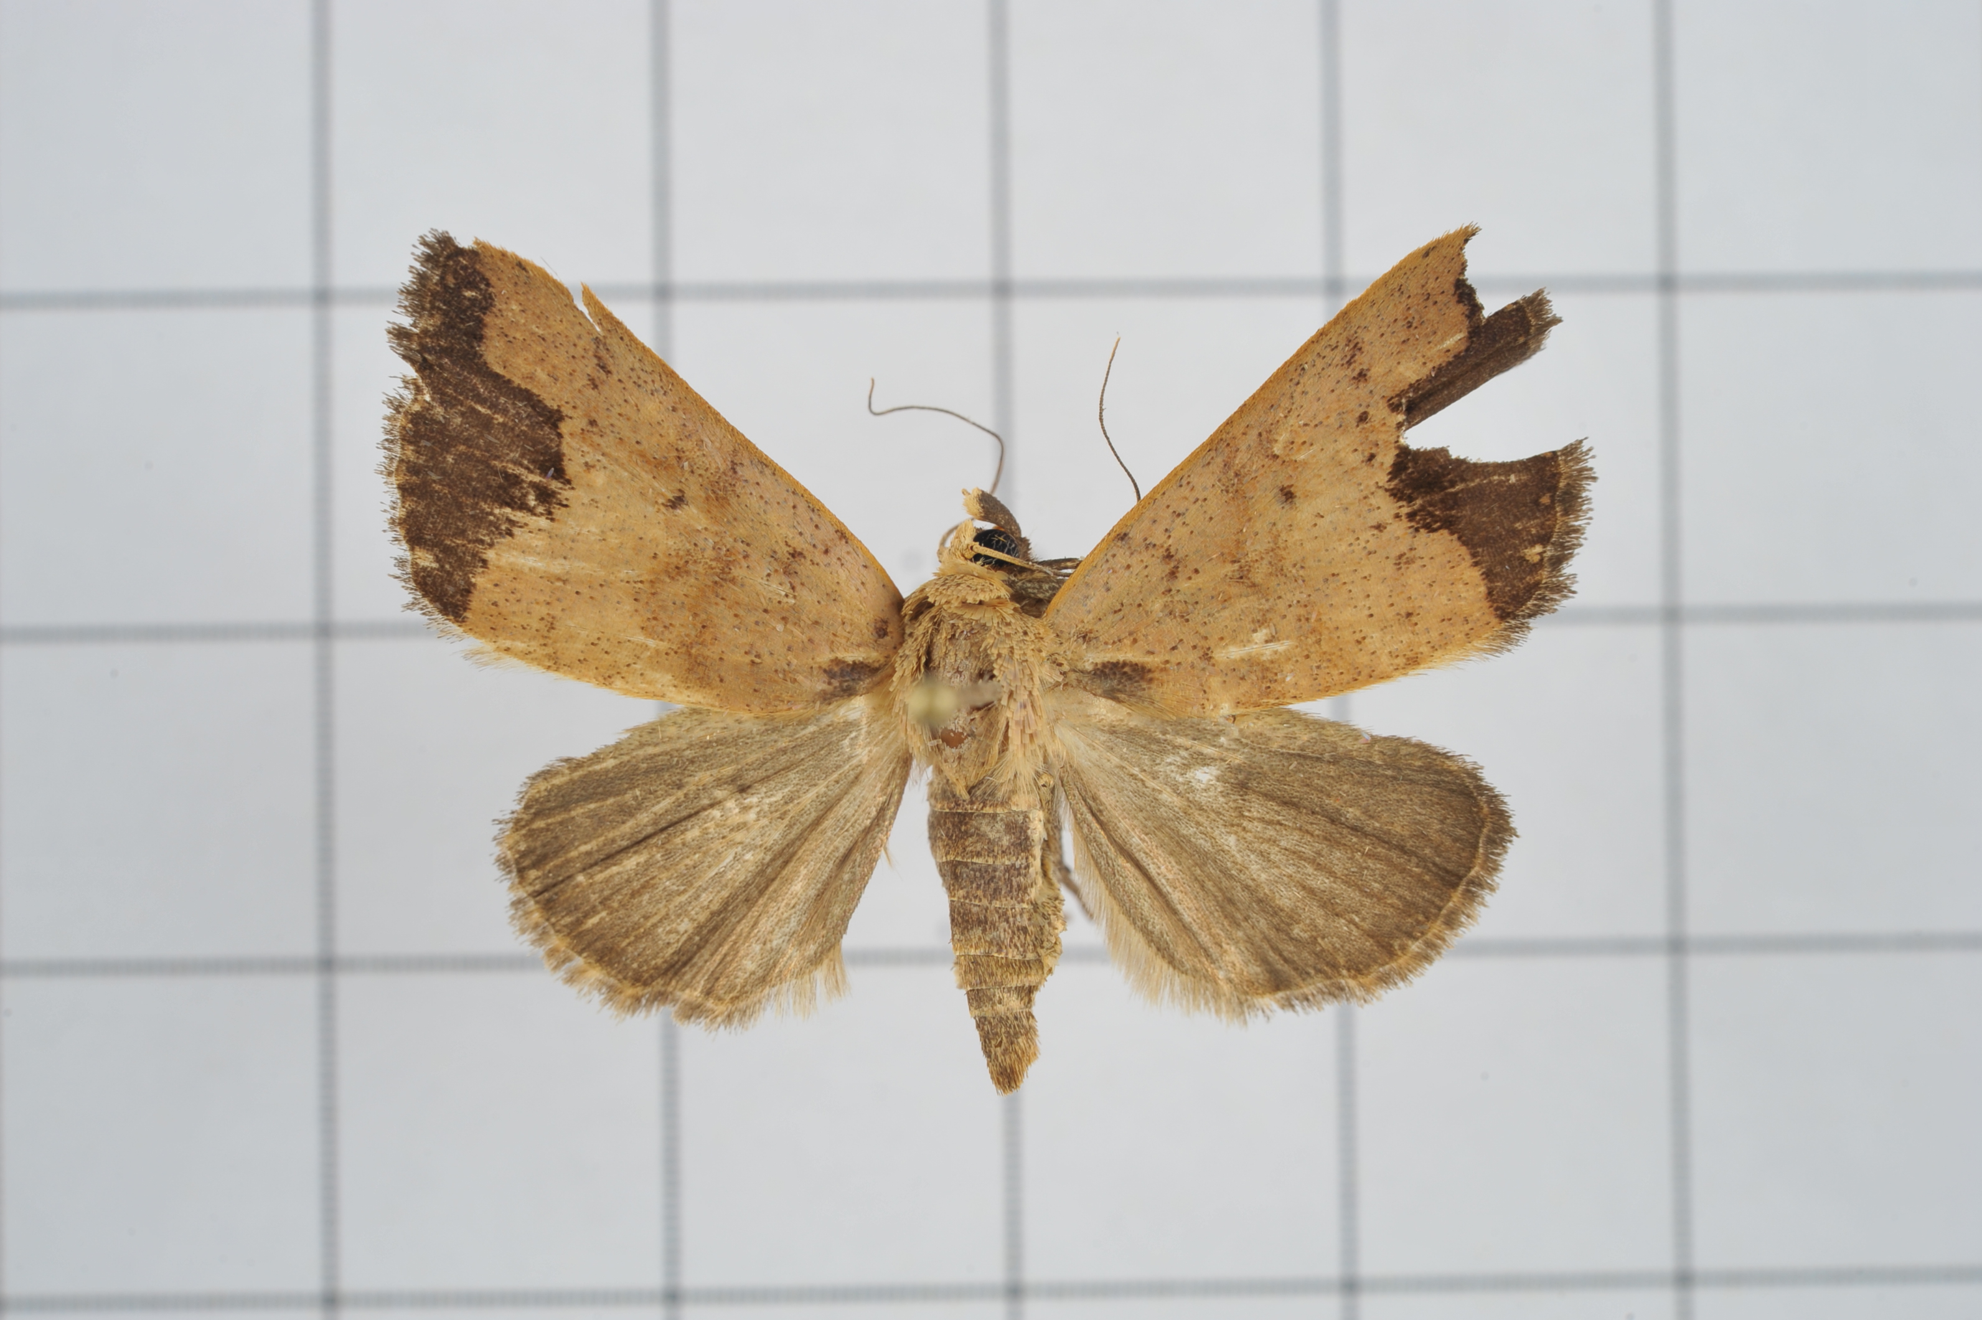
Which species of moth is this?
Bocula diffisa
